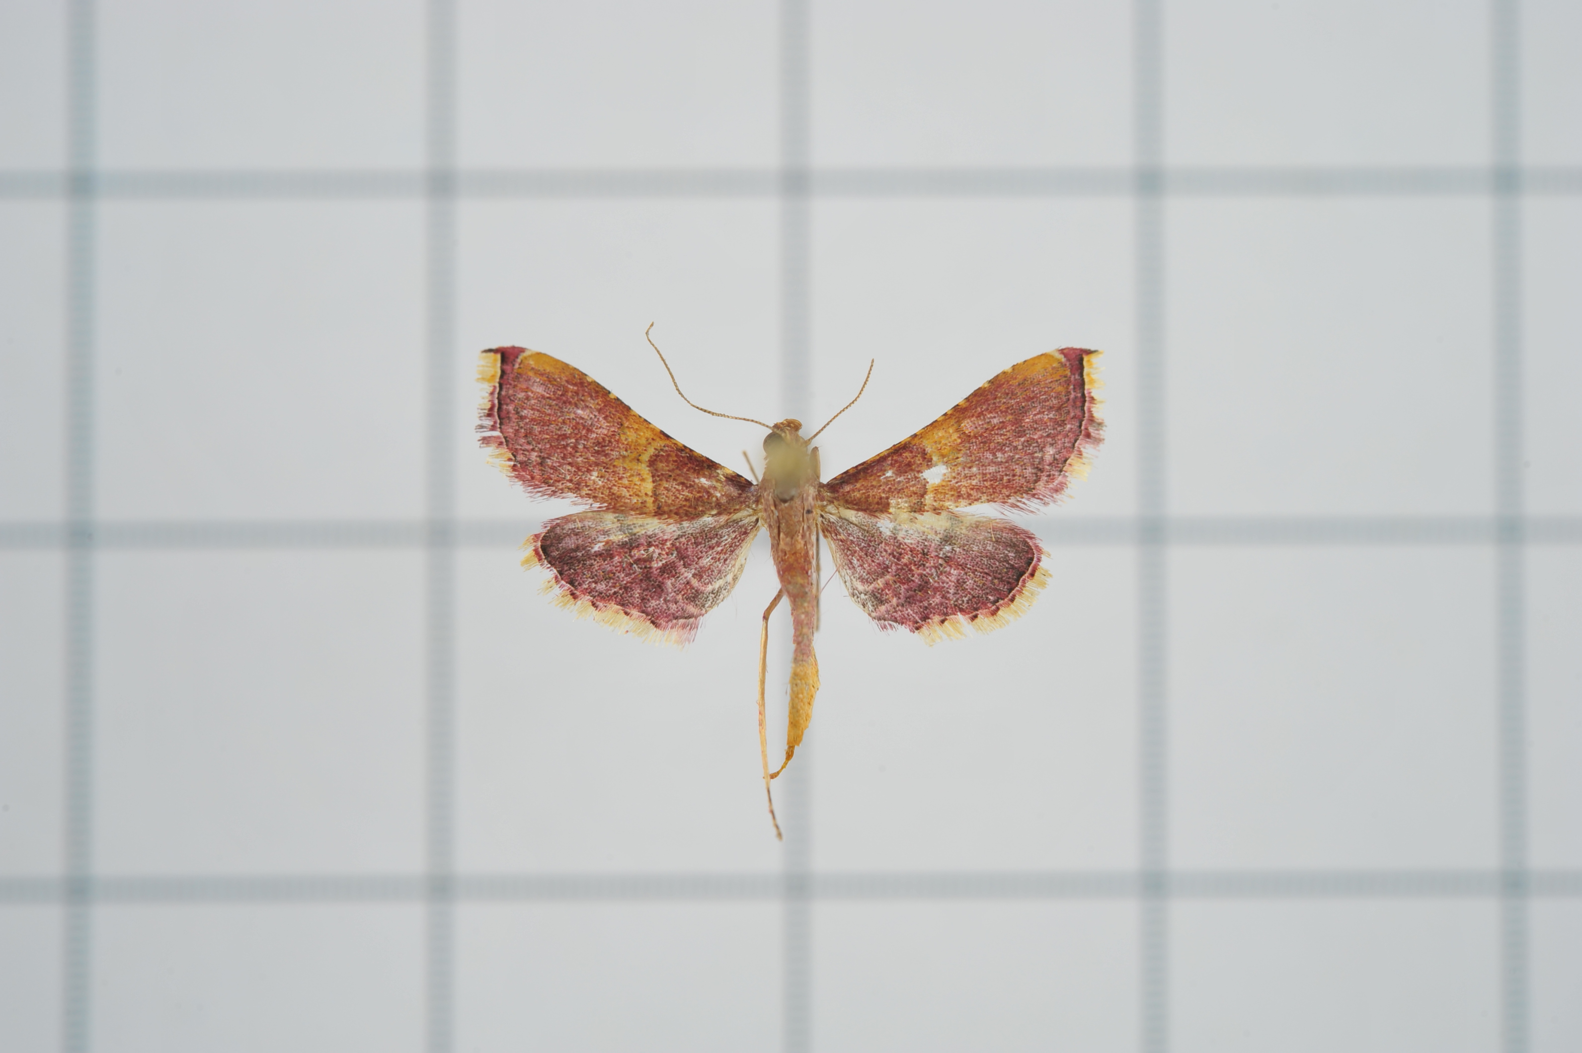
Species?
Endotricha olivacealis
